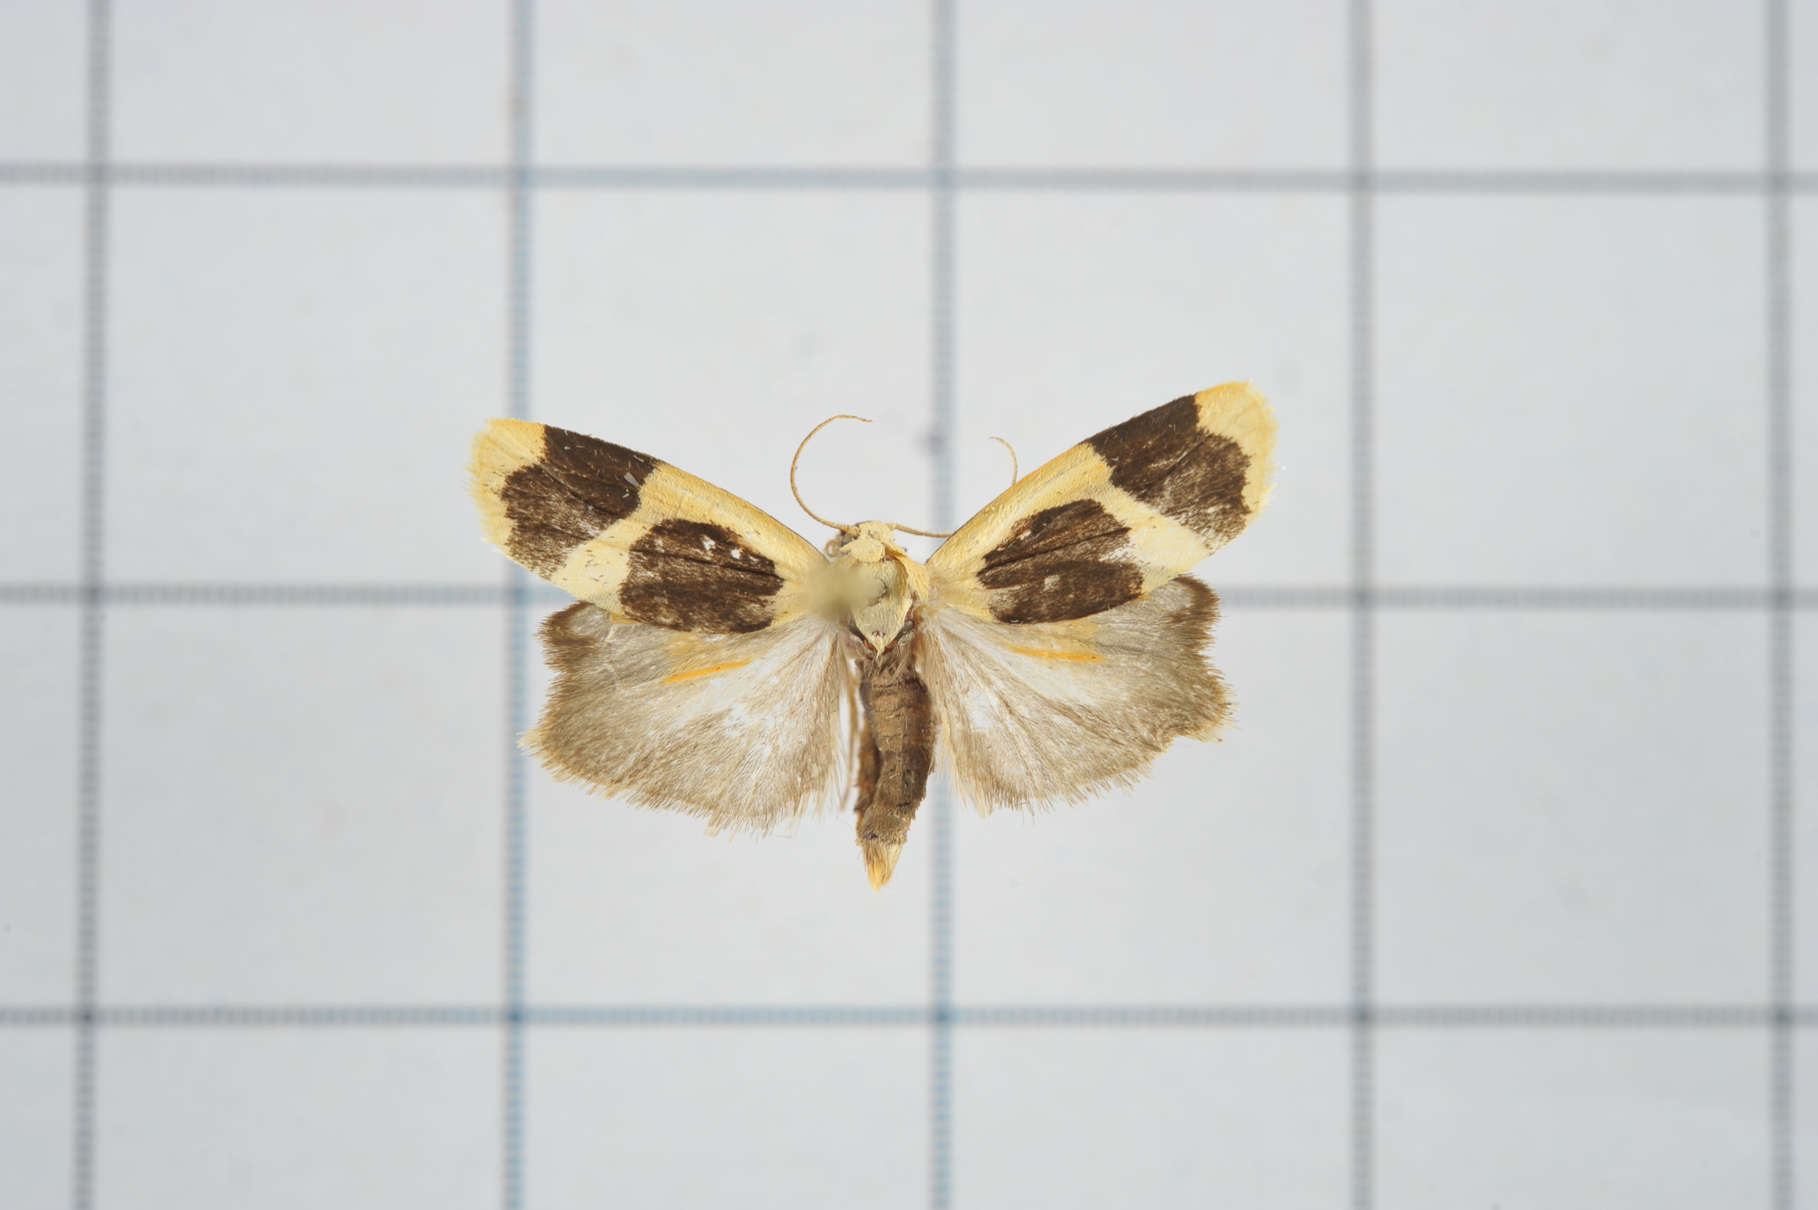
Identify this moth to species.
Garudinia taioana
